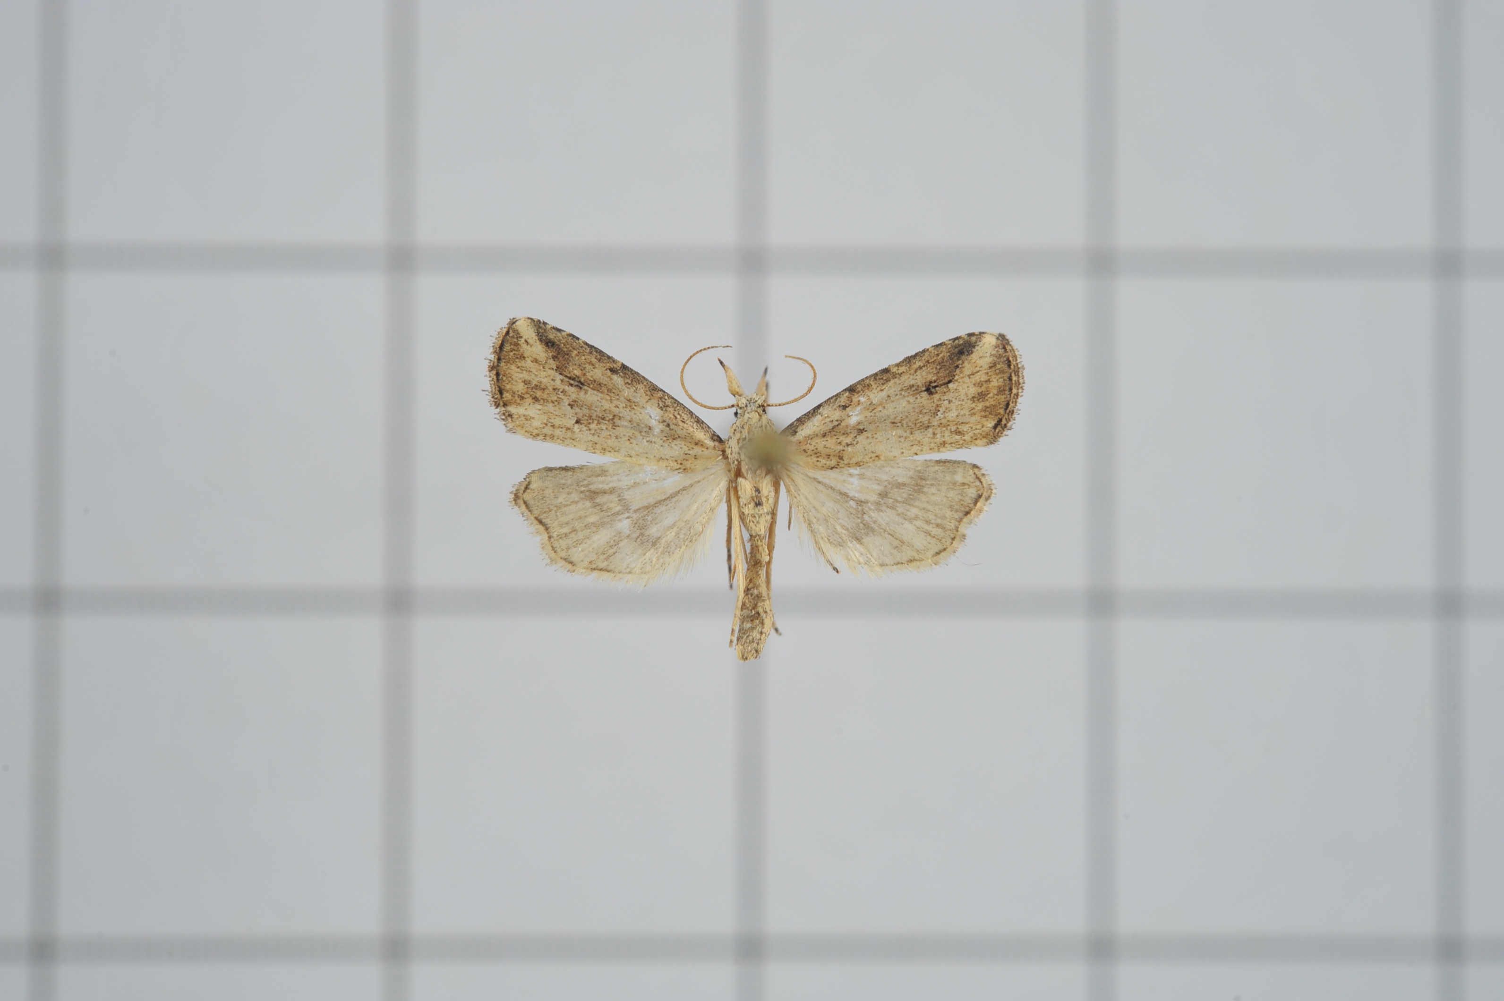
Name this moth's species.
Luceria oculalis
